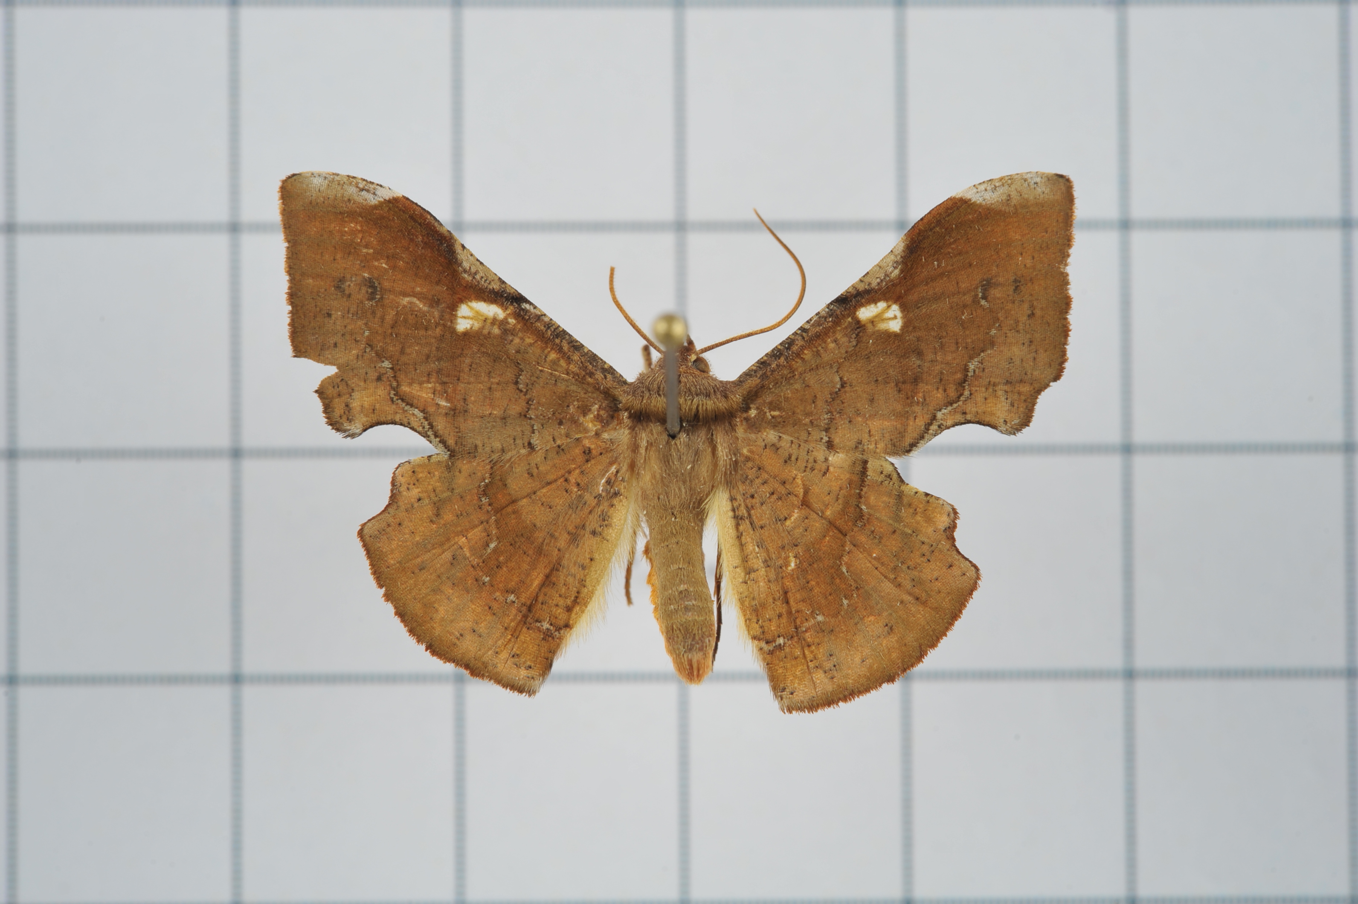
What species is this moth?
Fascellina chromataria
